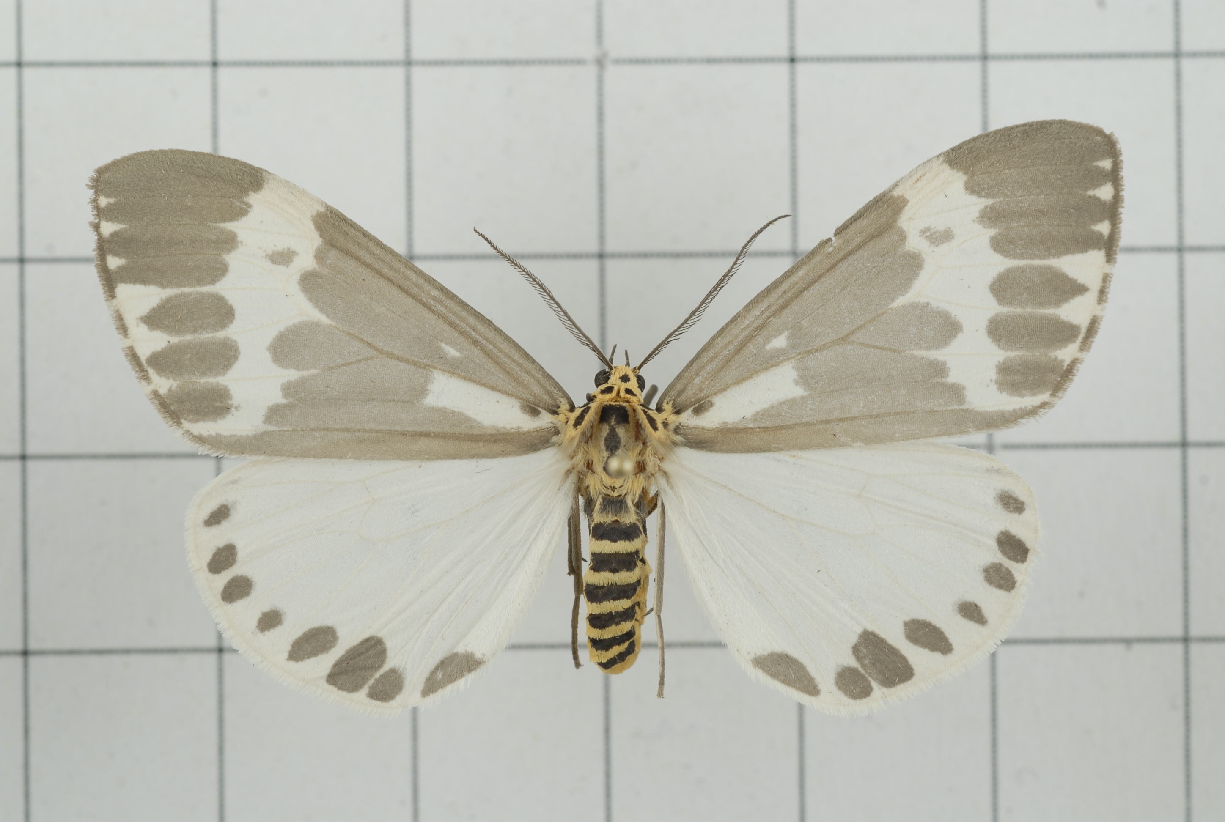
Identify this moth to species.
Nyctemera albofasciata
